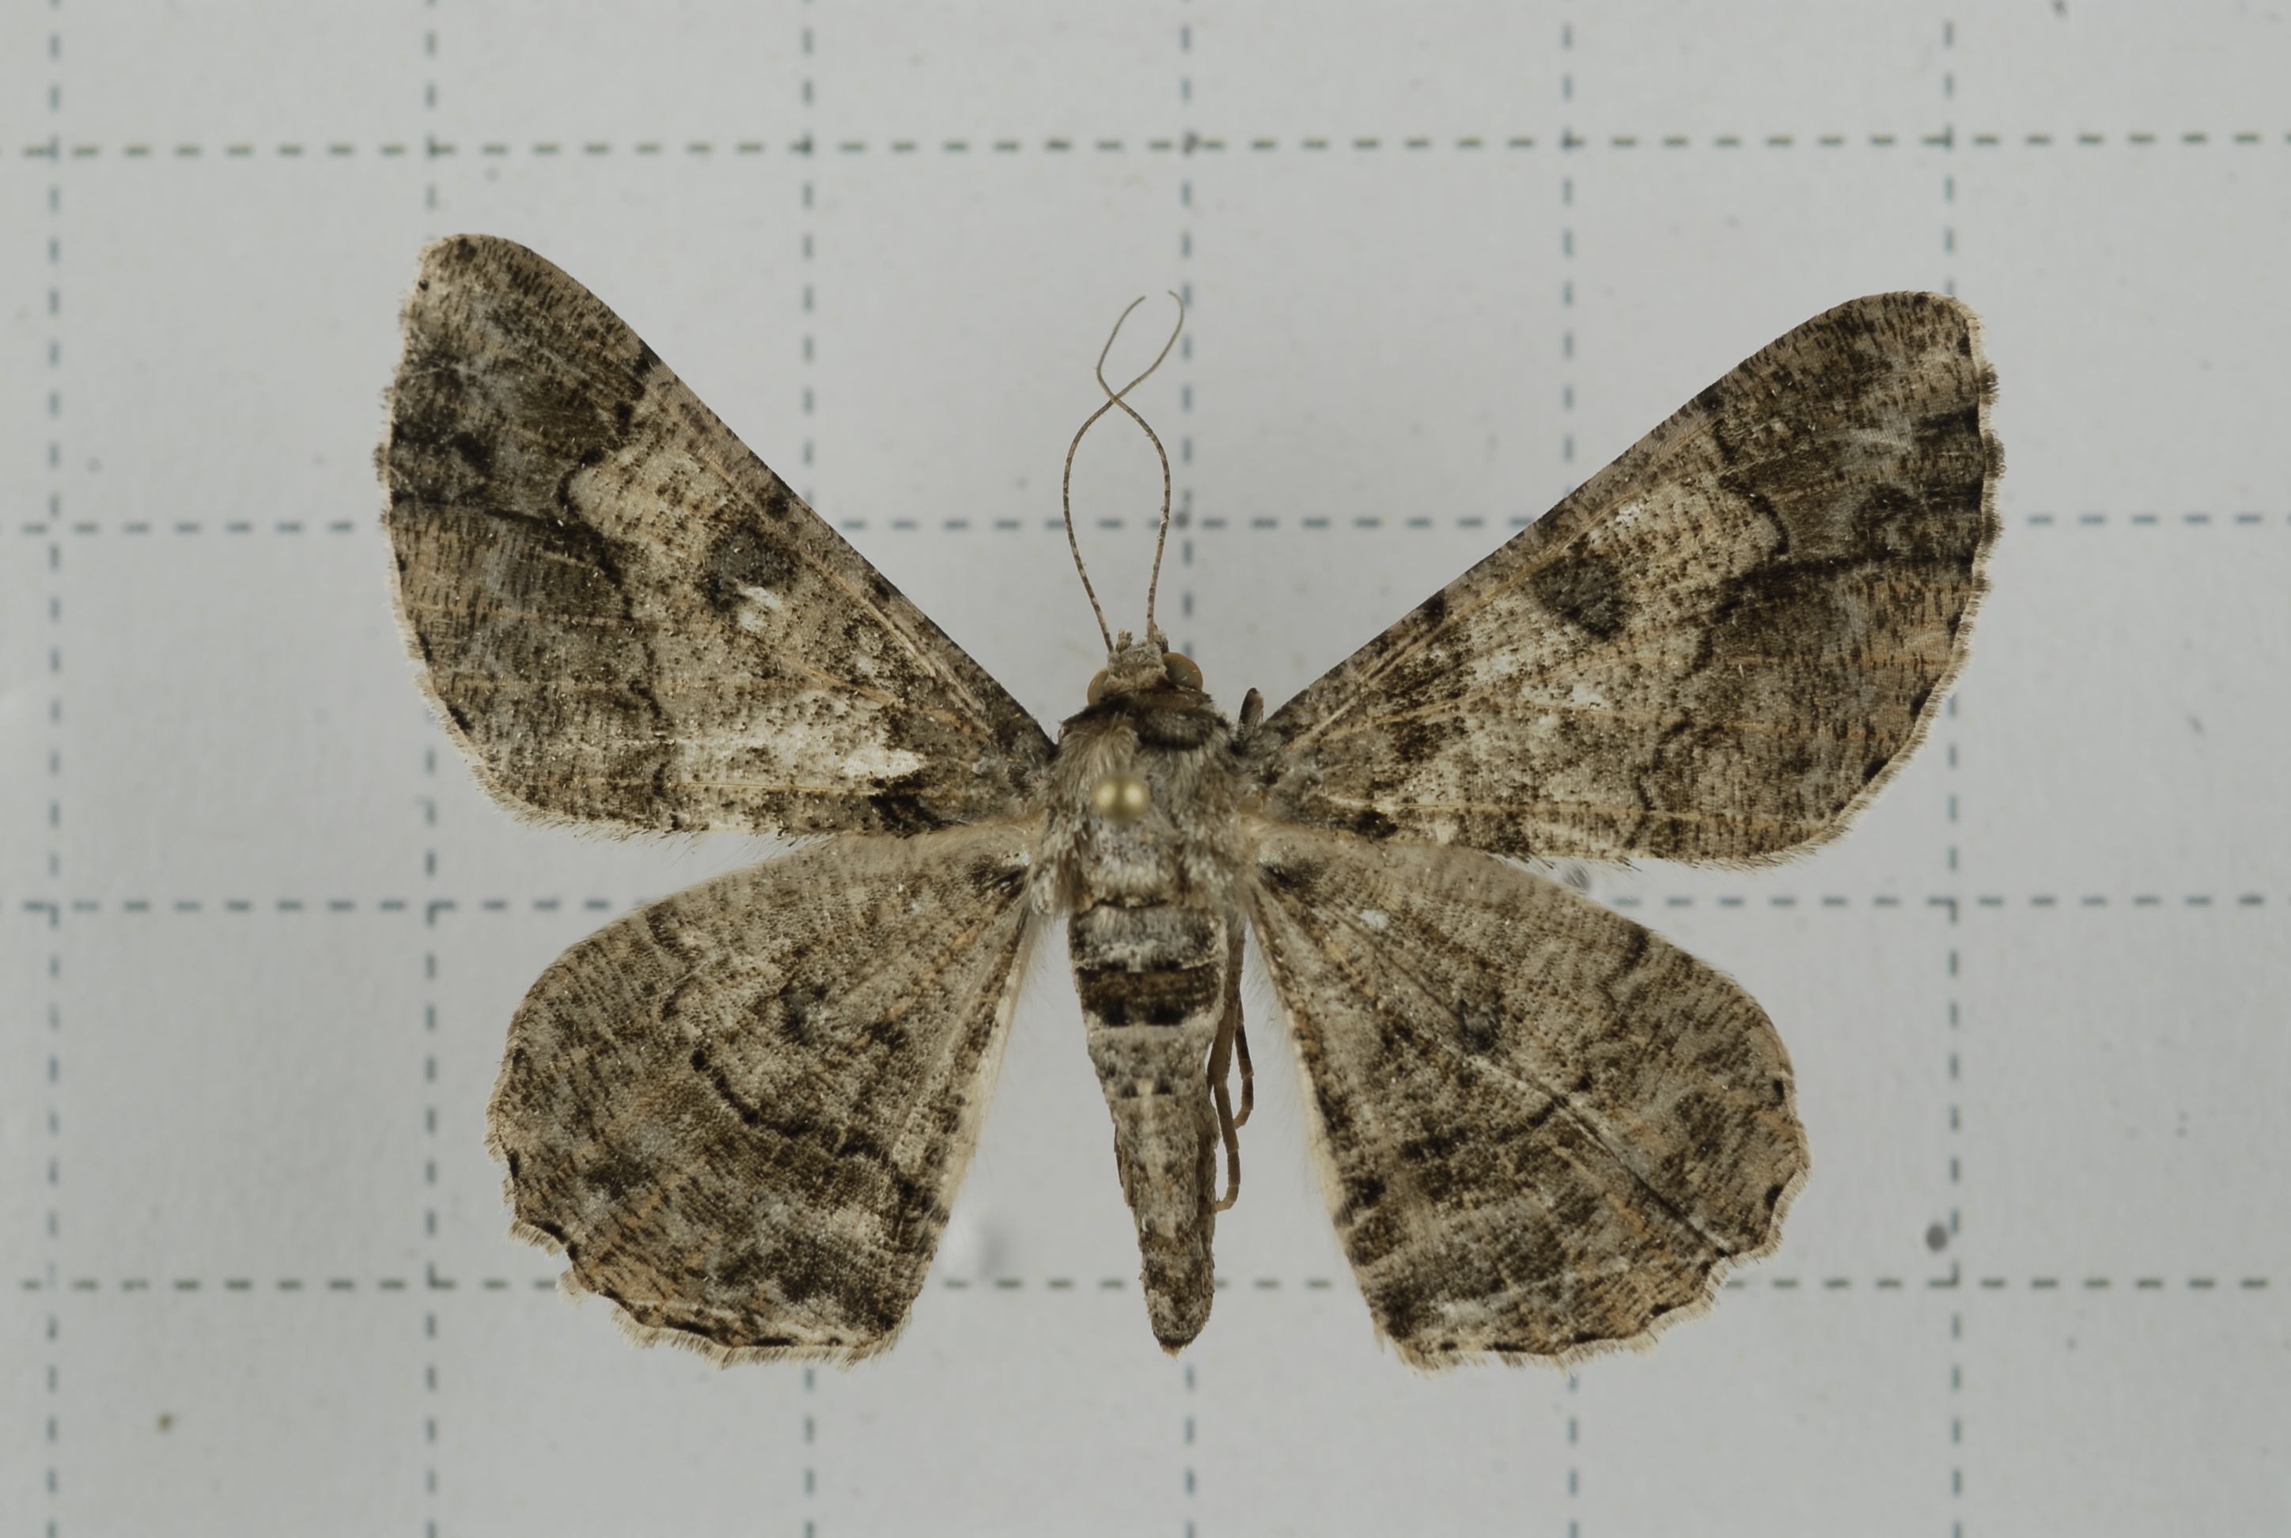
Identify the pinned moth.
Cleora alienaria
